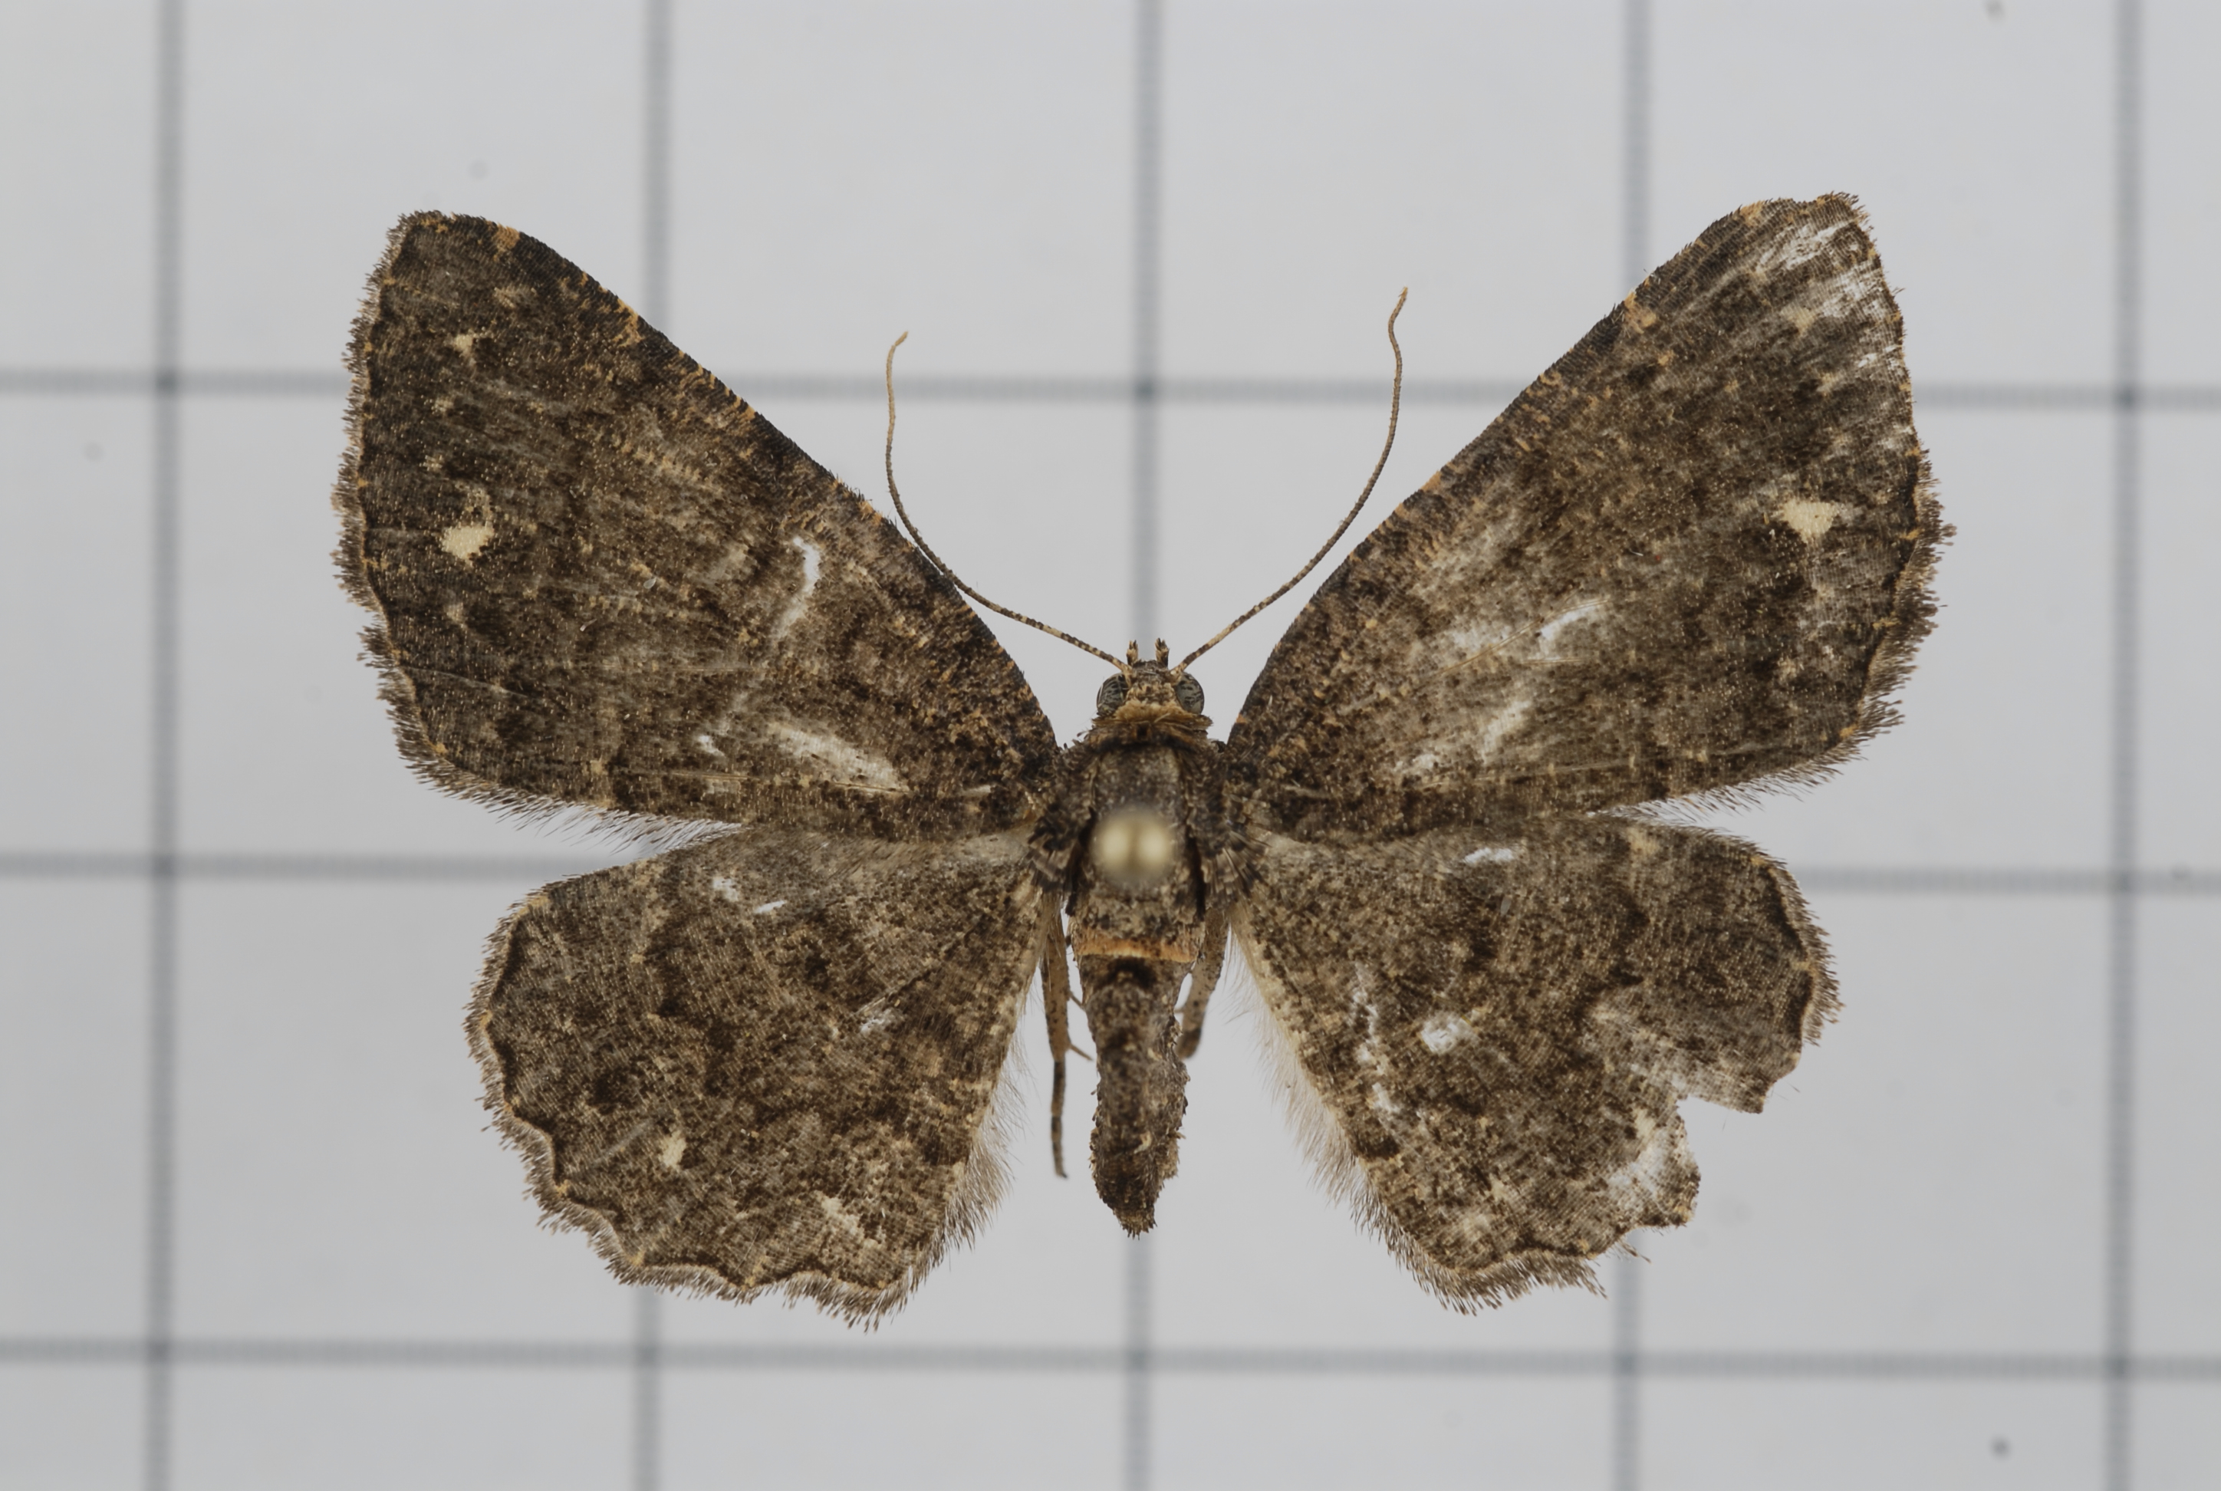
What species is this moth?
Abaciscus alishanensis
